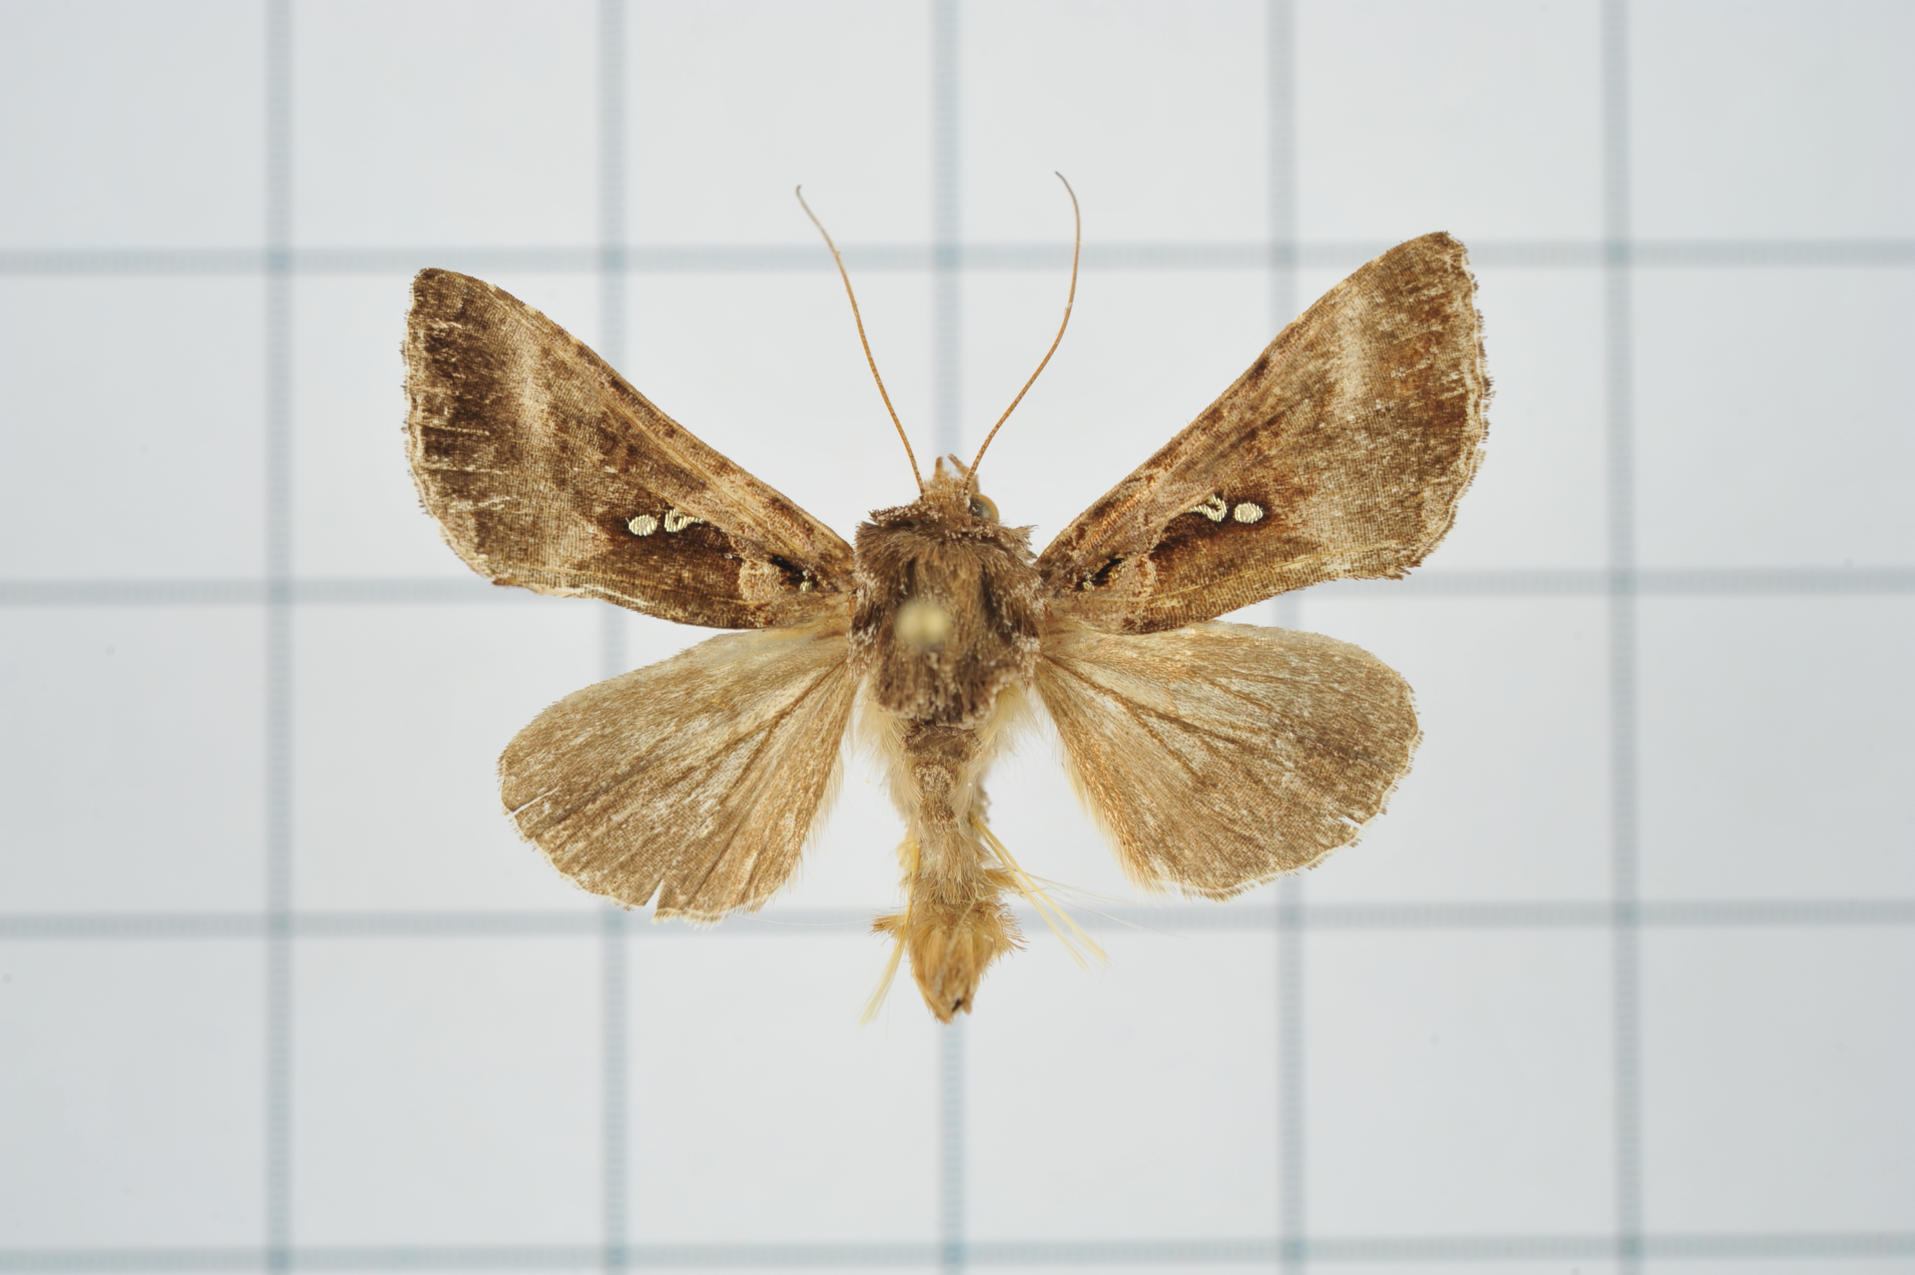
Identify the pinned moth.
Chrysodeixis minutus
